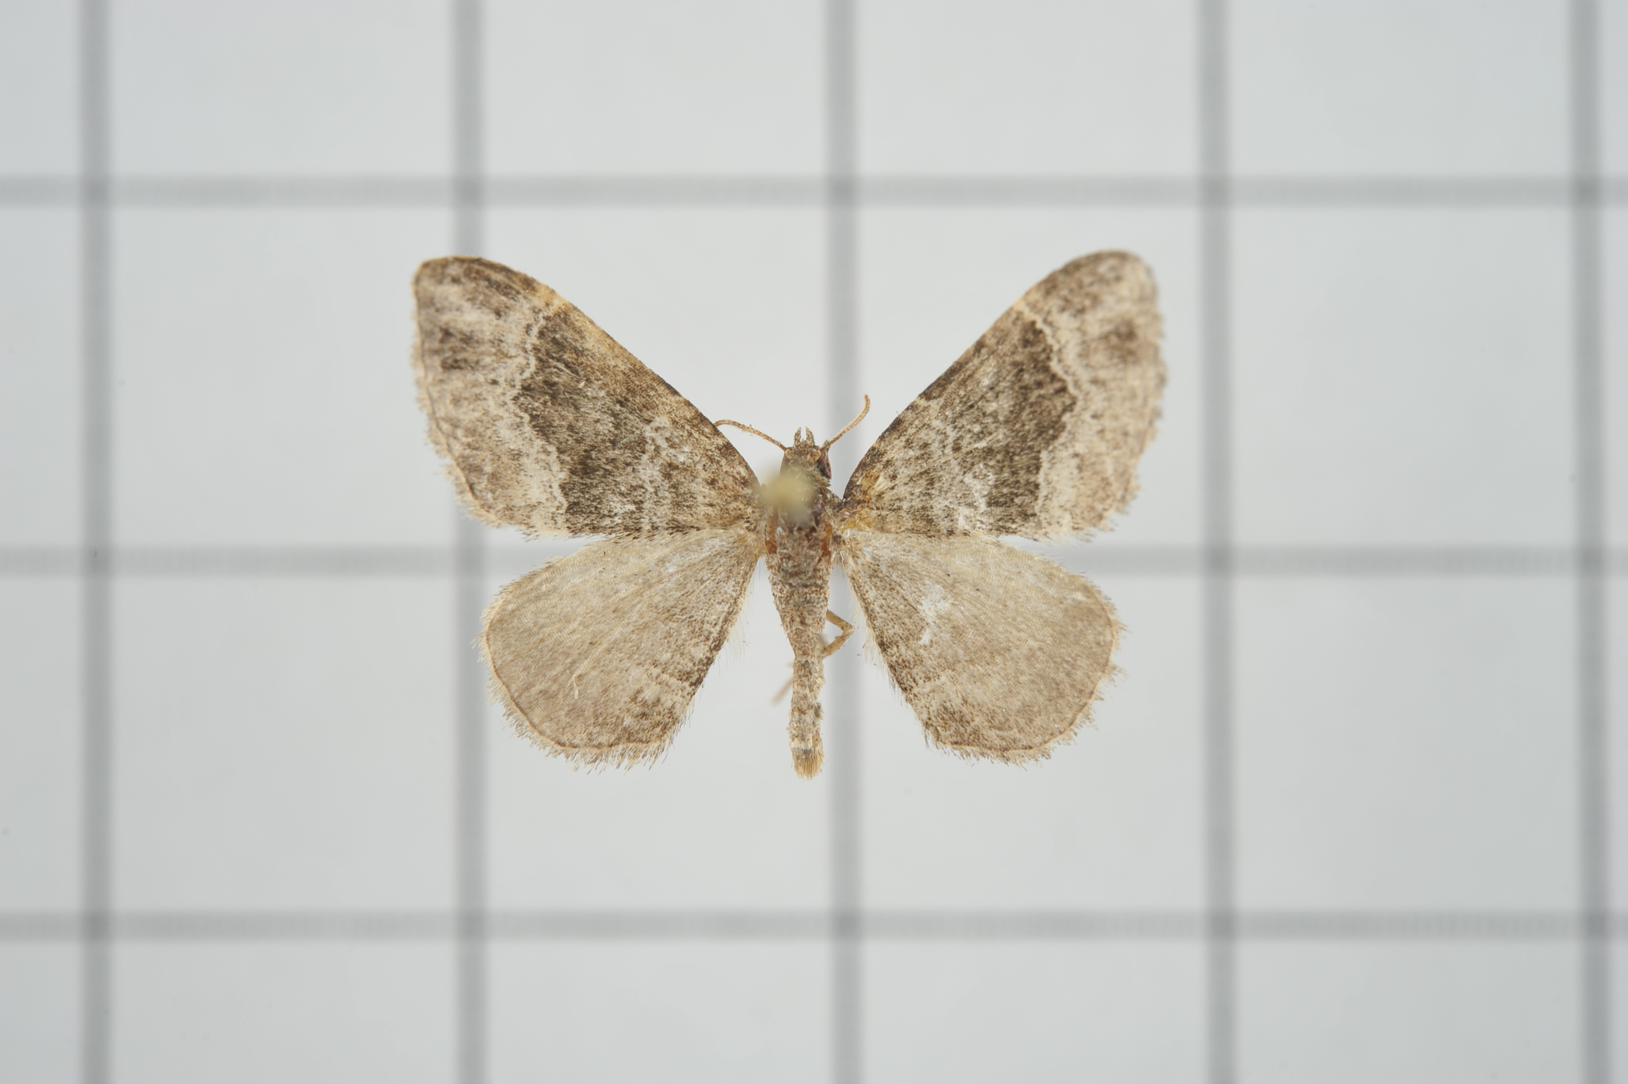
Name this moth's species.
Xanthorhoe saturata
